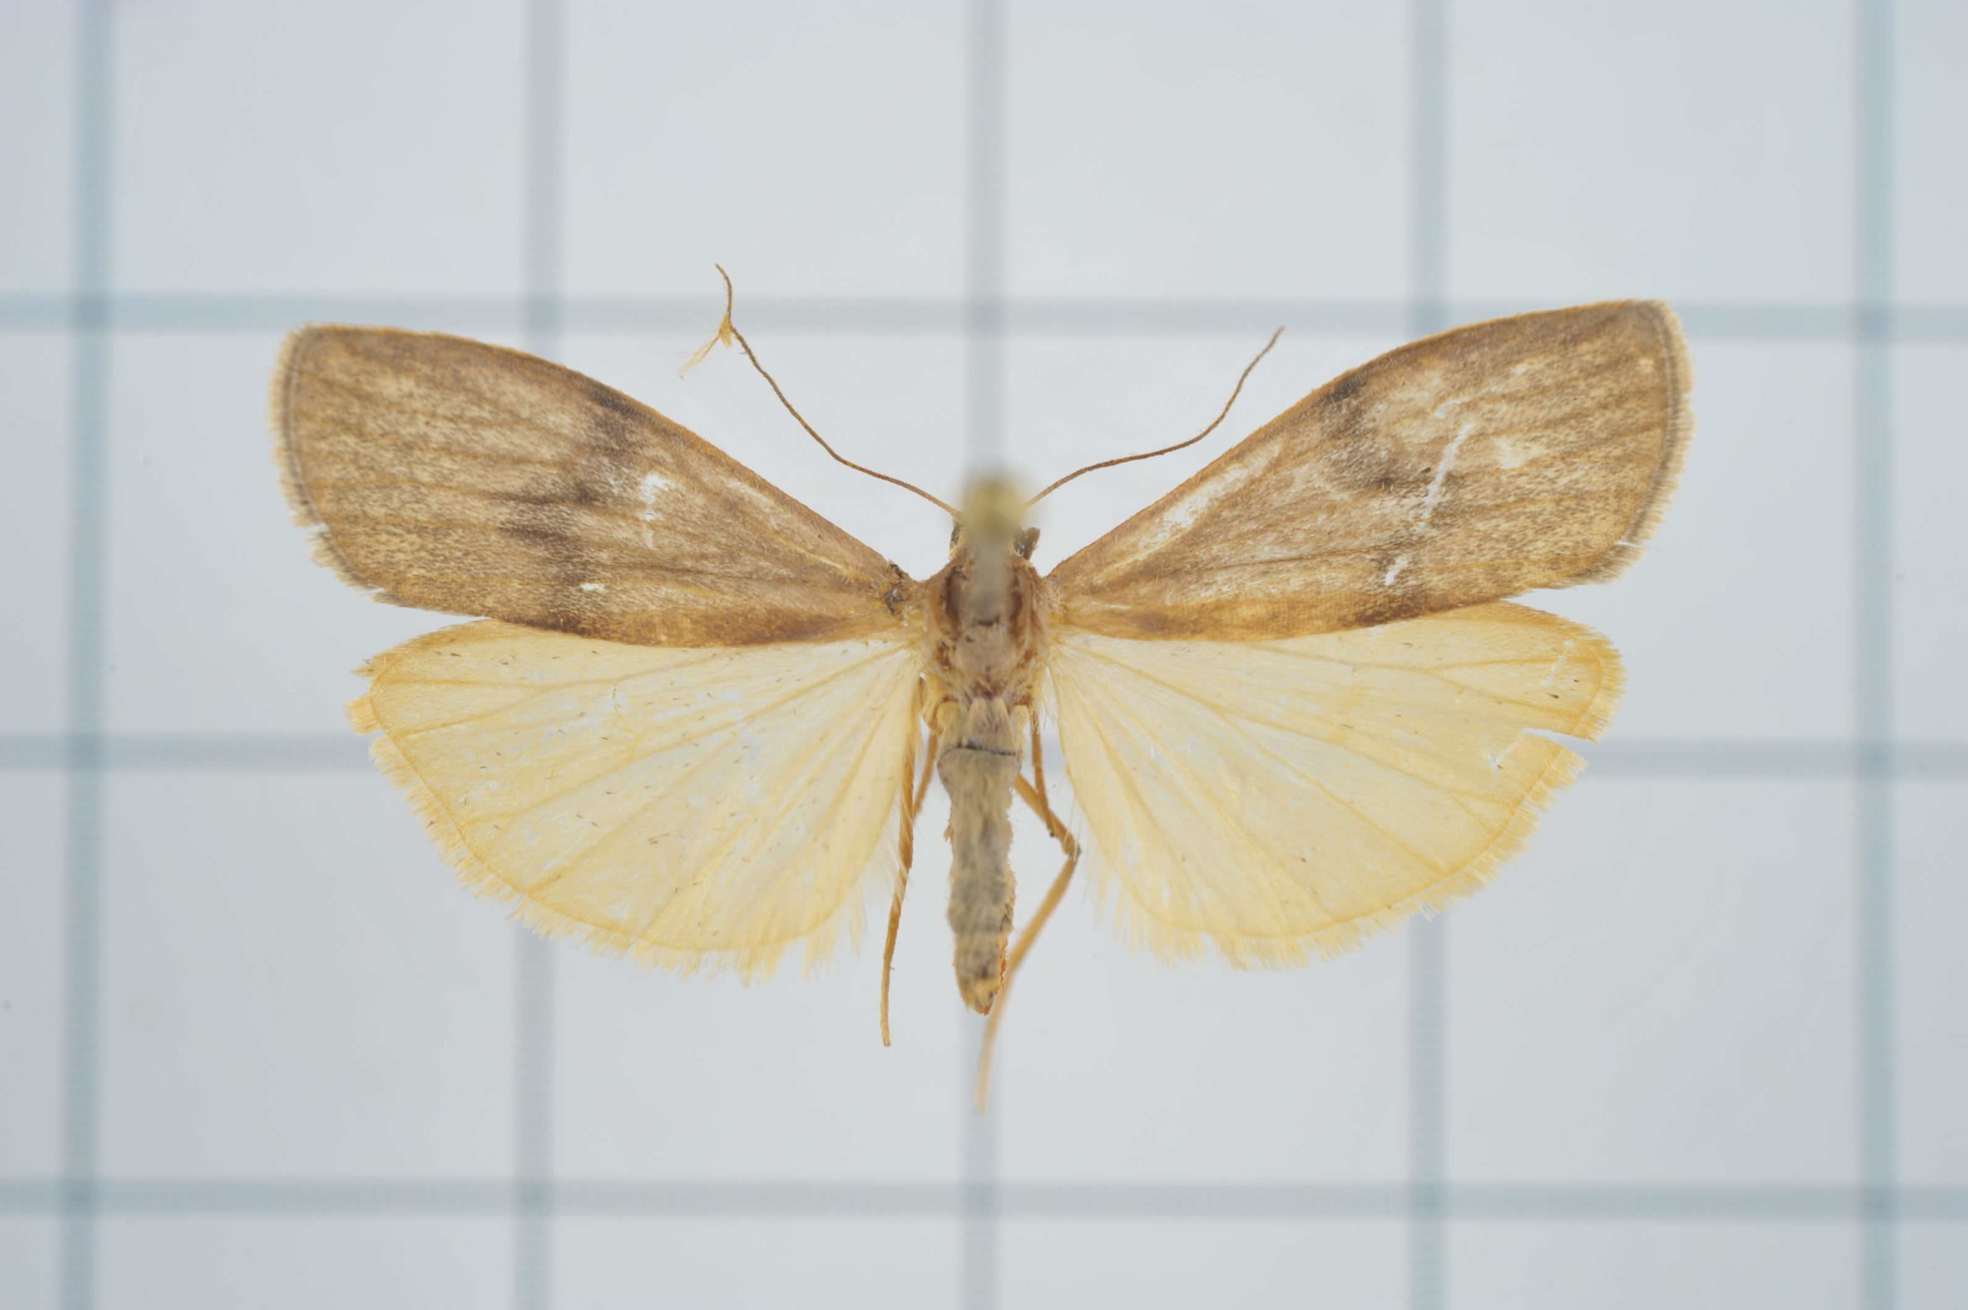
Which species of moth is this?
Teuloma tainebula
